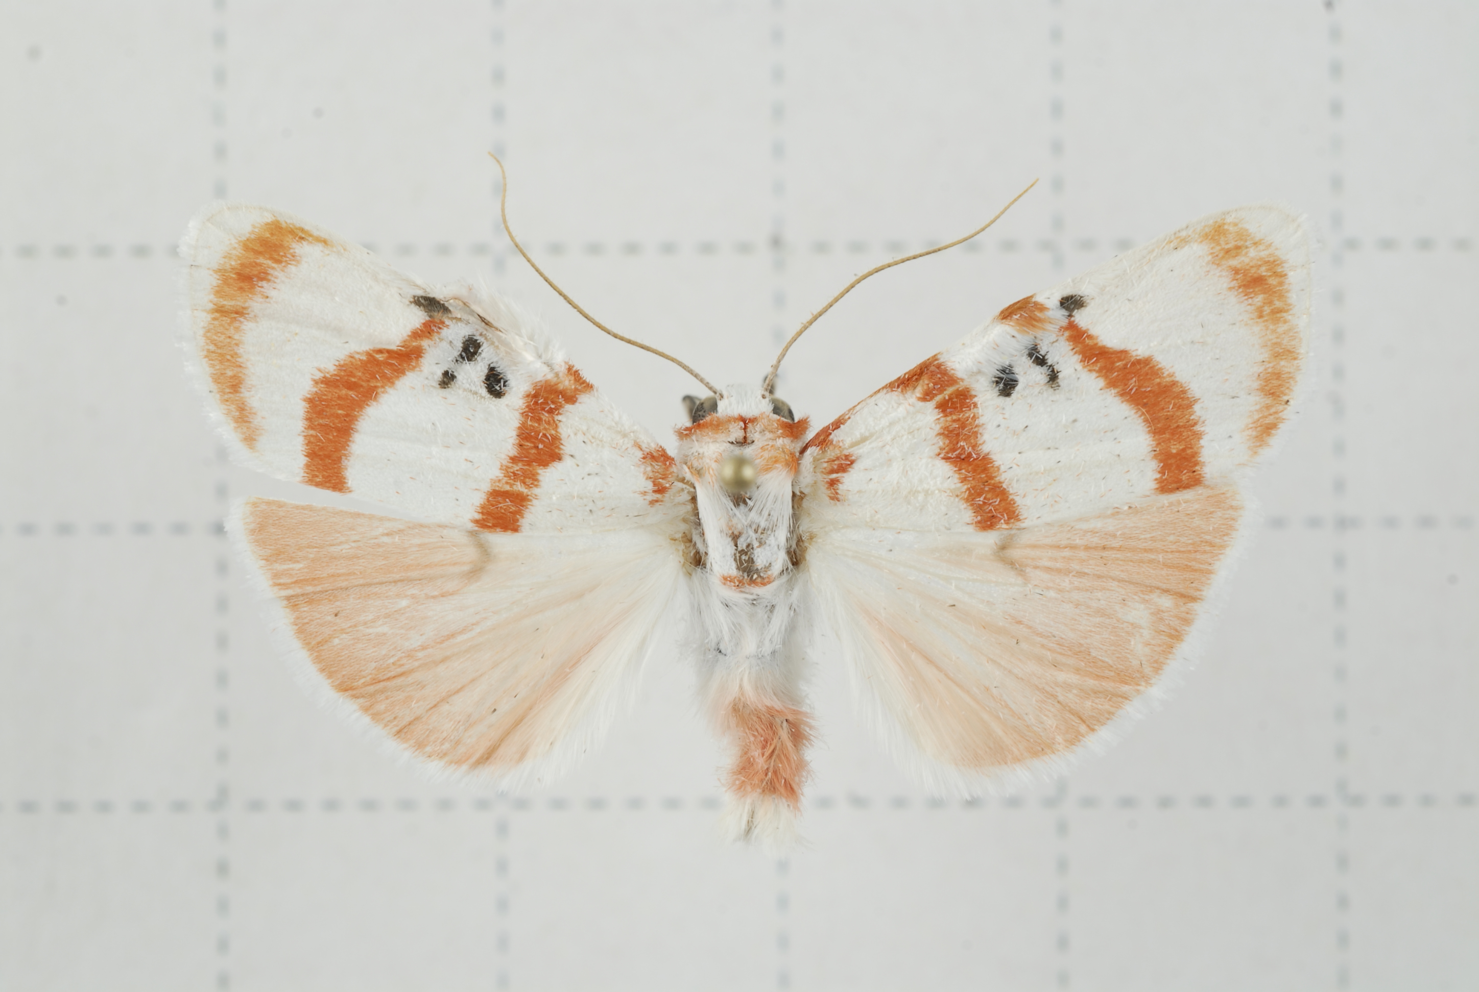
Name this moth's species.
Cyana subalba
